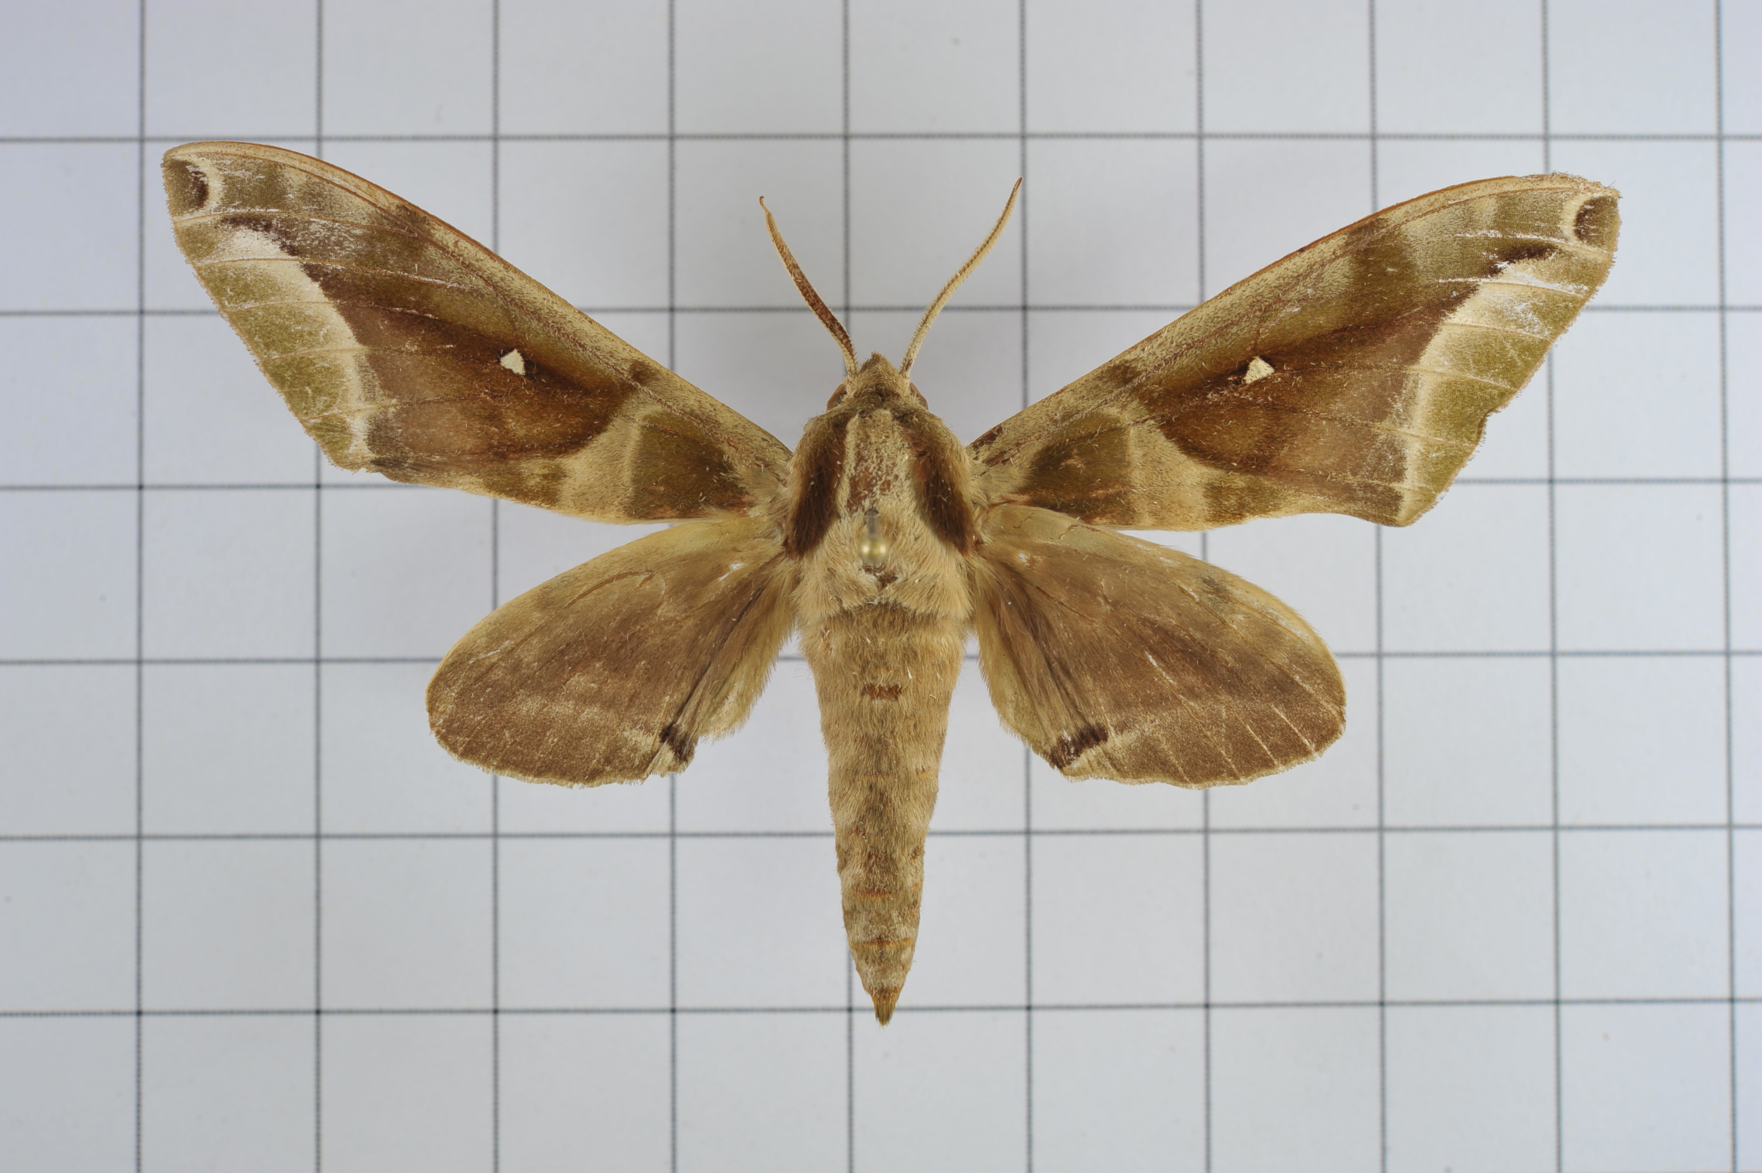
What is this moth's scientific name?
Parum colligata
